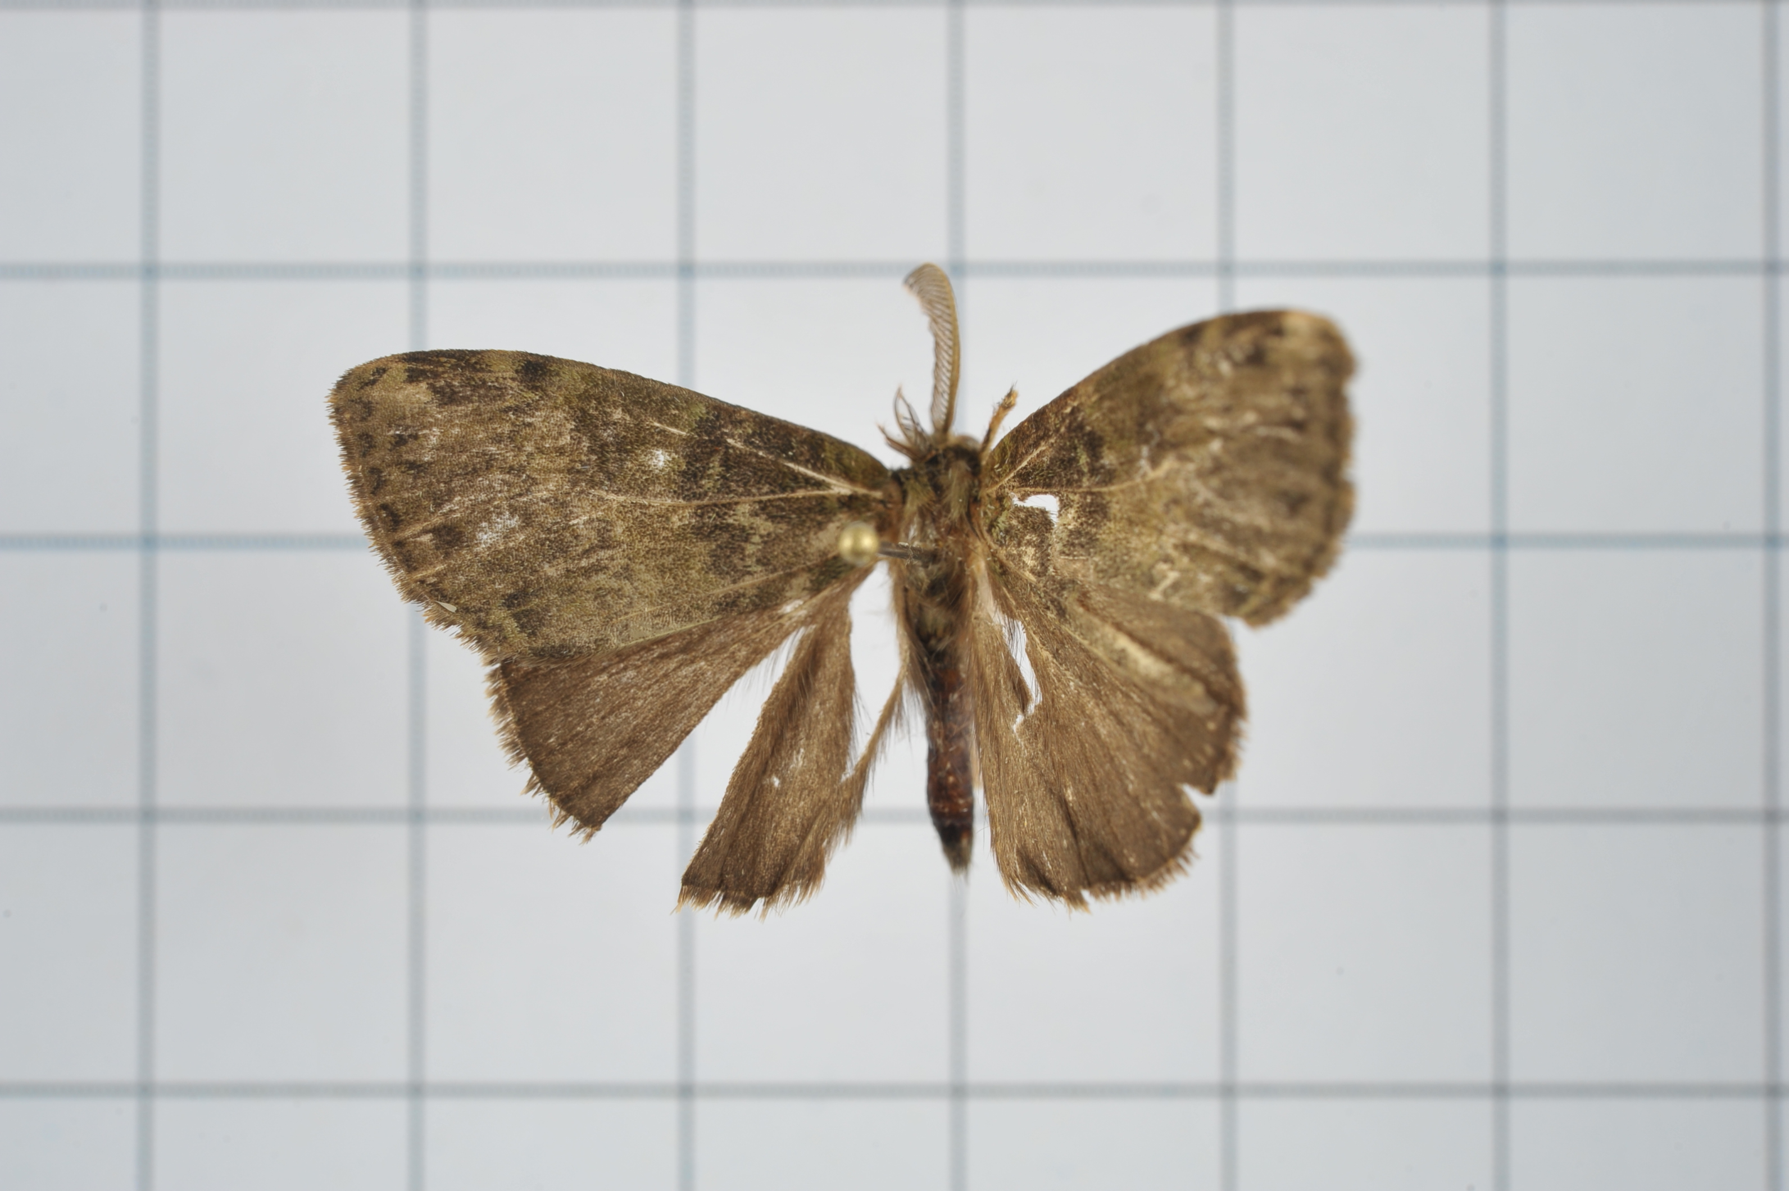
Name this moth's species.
Ilema olivacea
